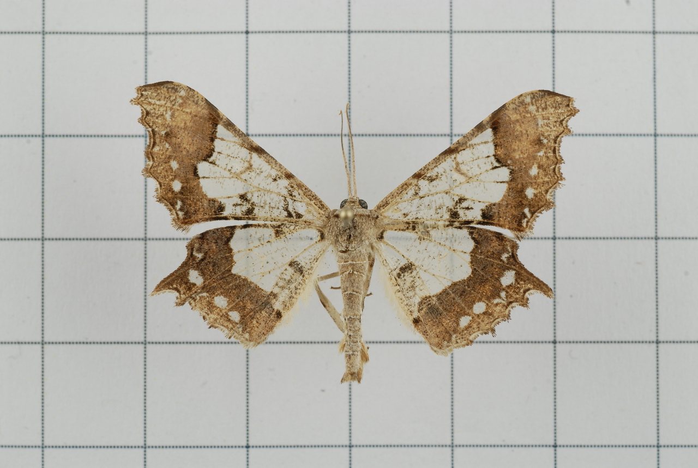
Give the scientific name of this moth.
Krananda semihyalina
